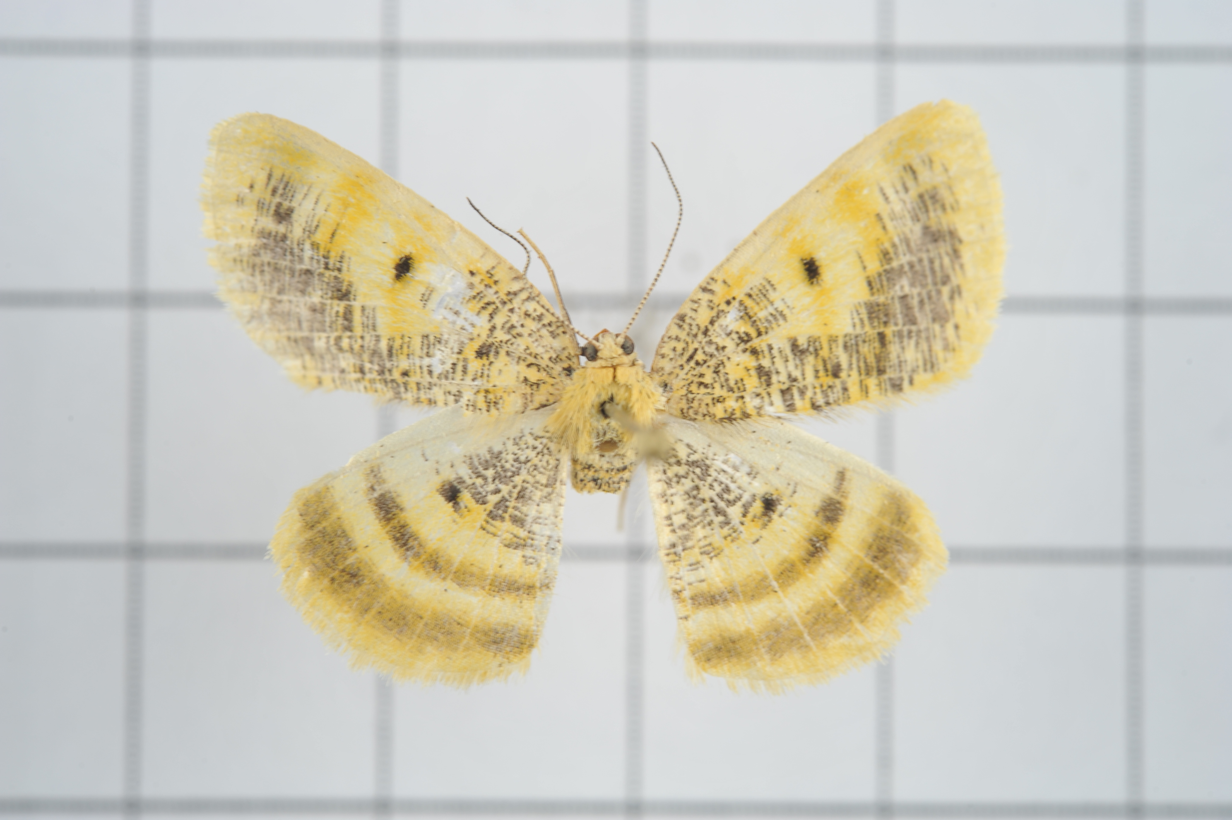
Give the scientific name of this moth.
Euchristophia cumulata meridionalis
